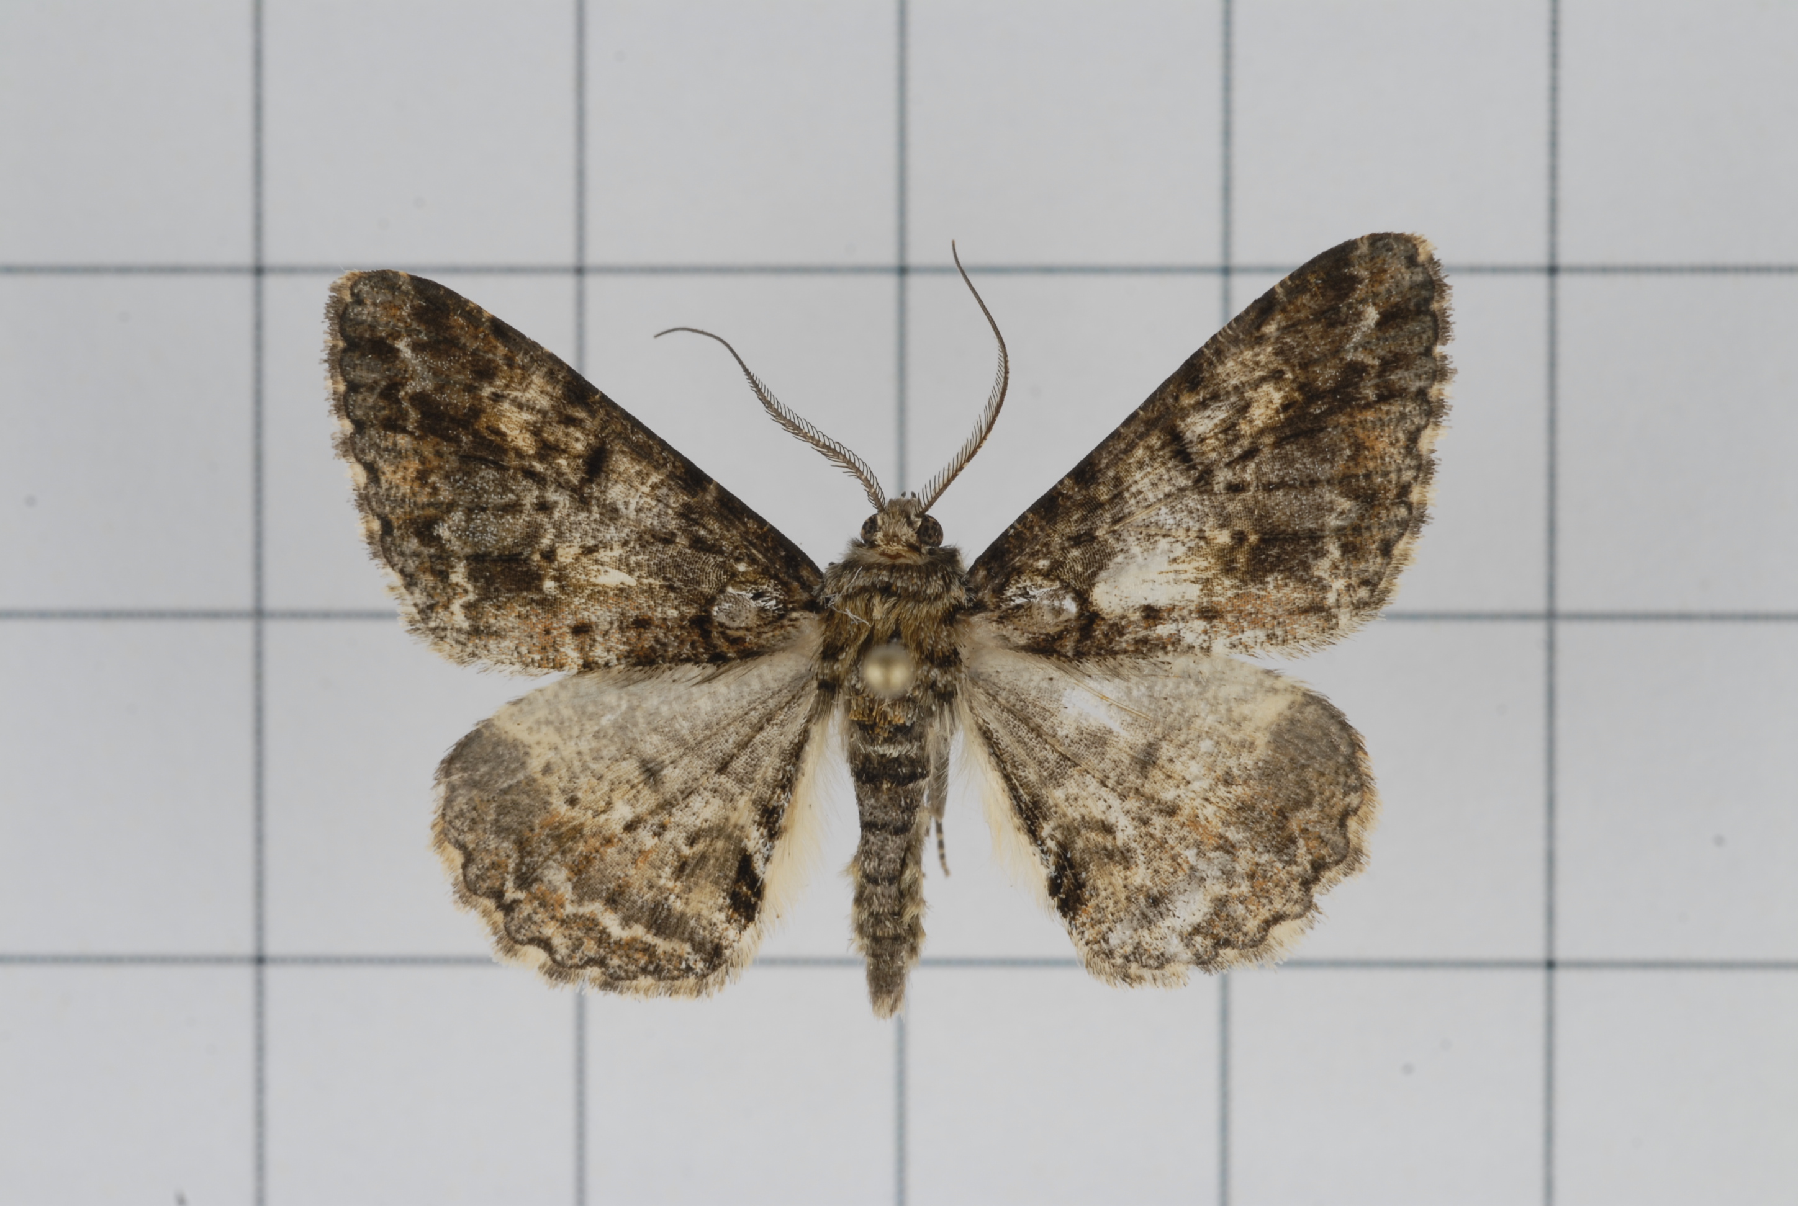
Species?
Alcis taiwanovariegata
